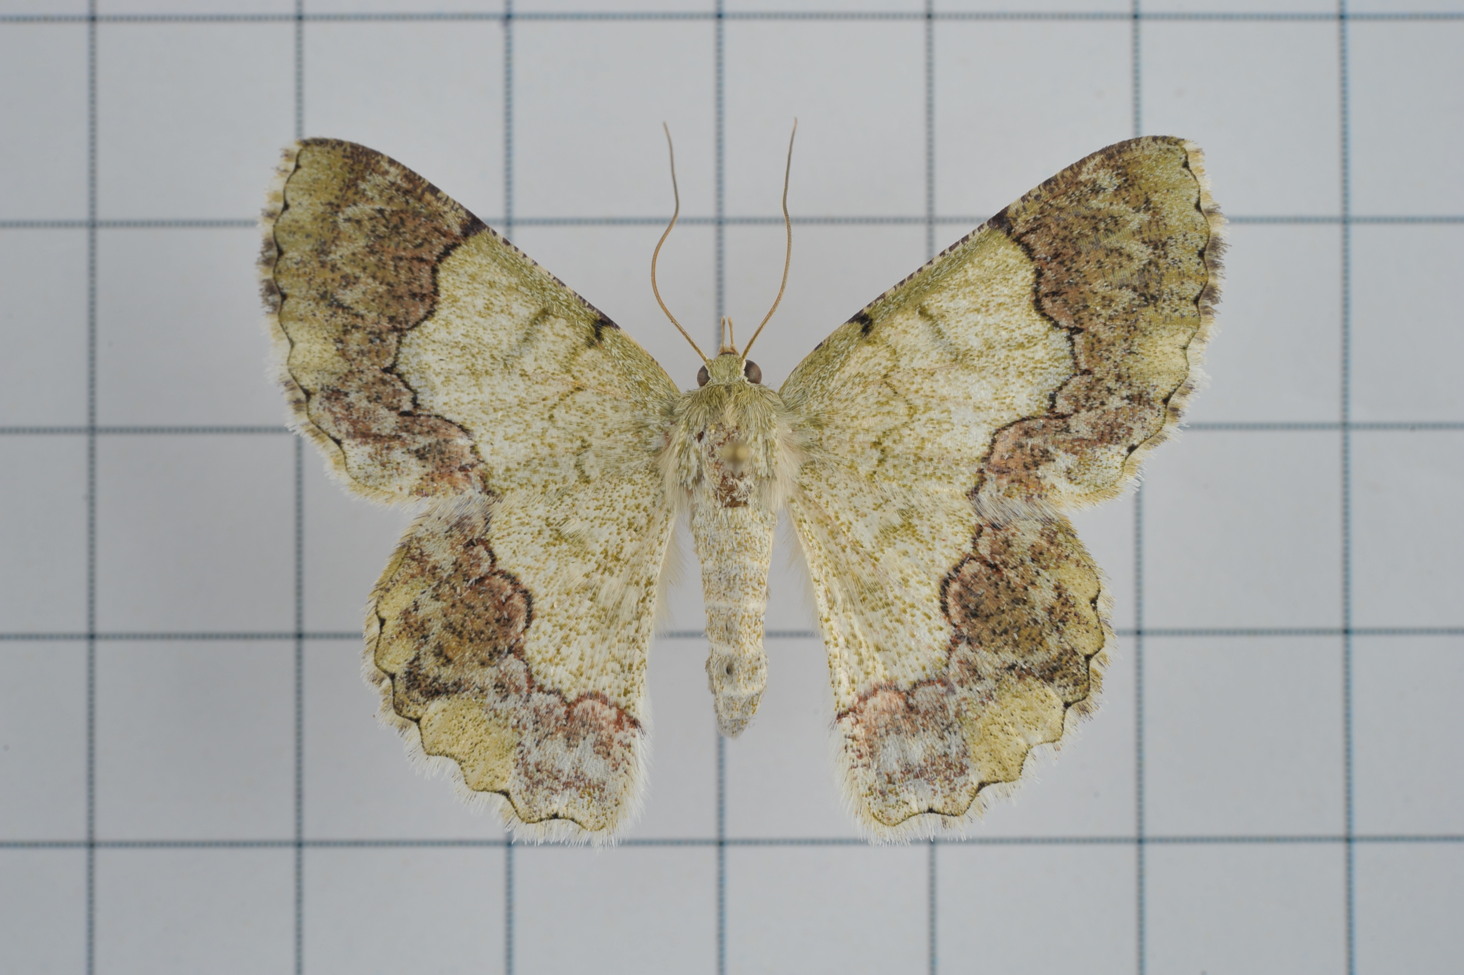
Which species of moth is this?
Pingasa ruginaria pacifica
